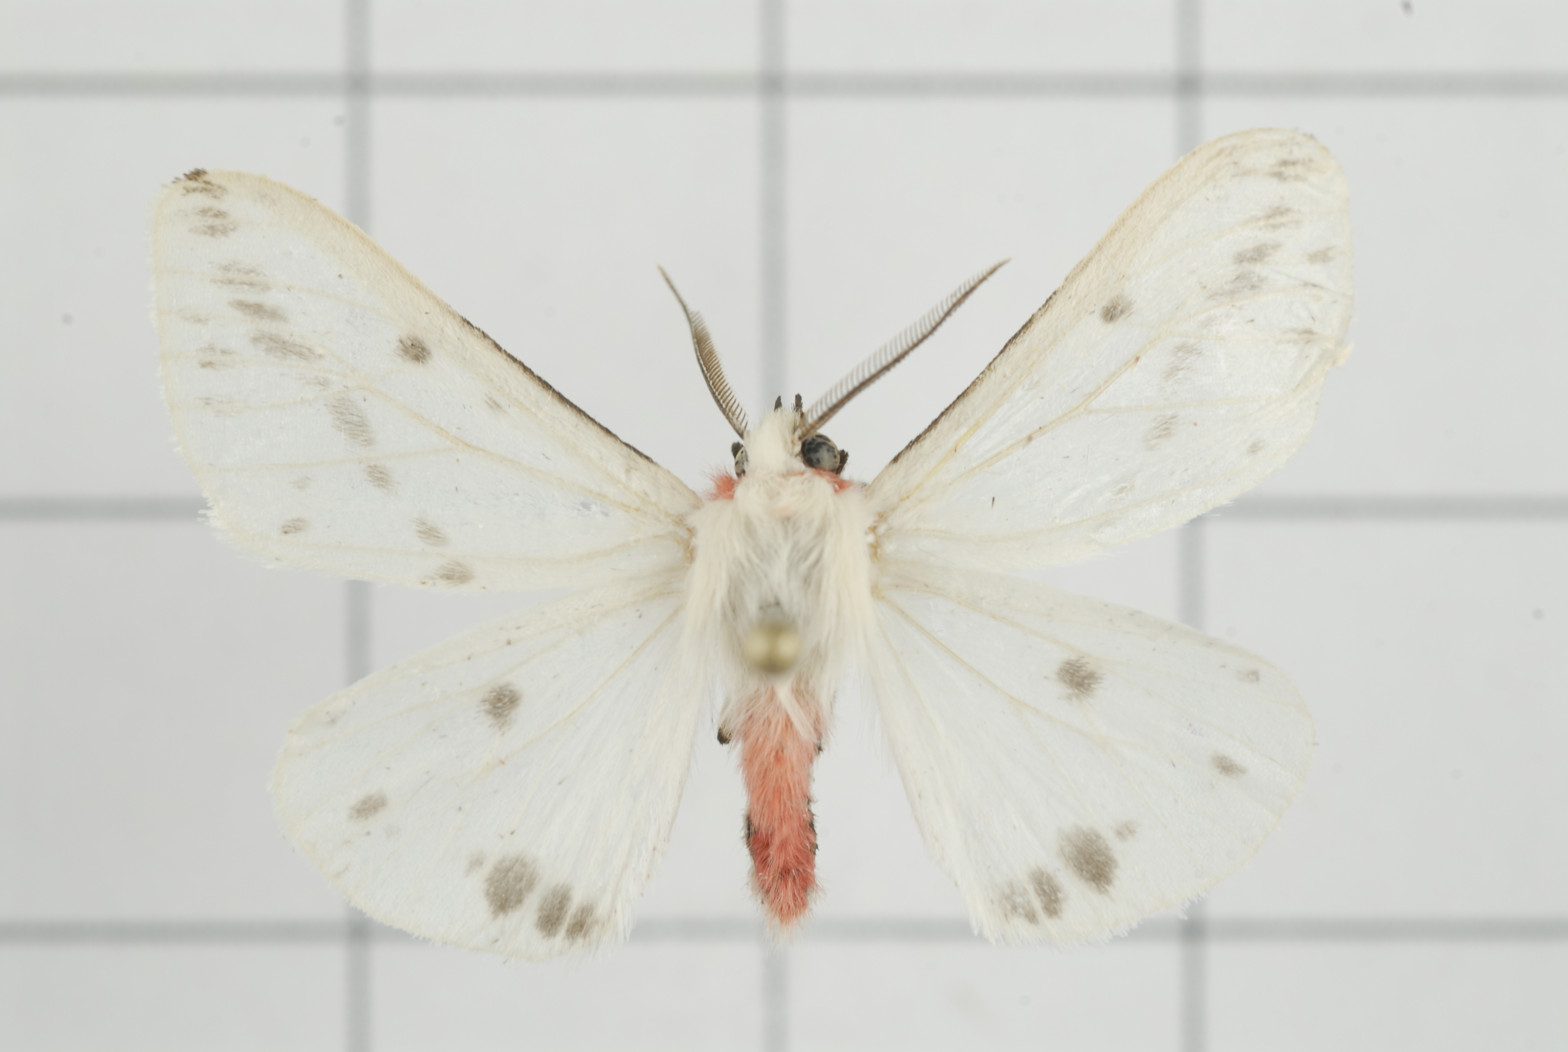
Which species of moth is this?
Lemyra nigricosta
